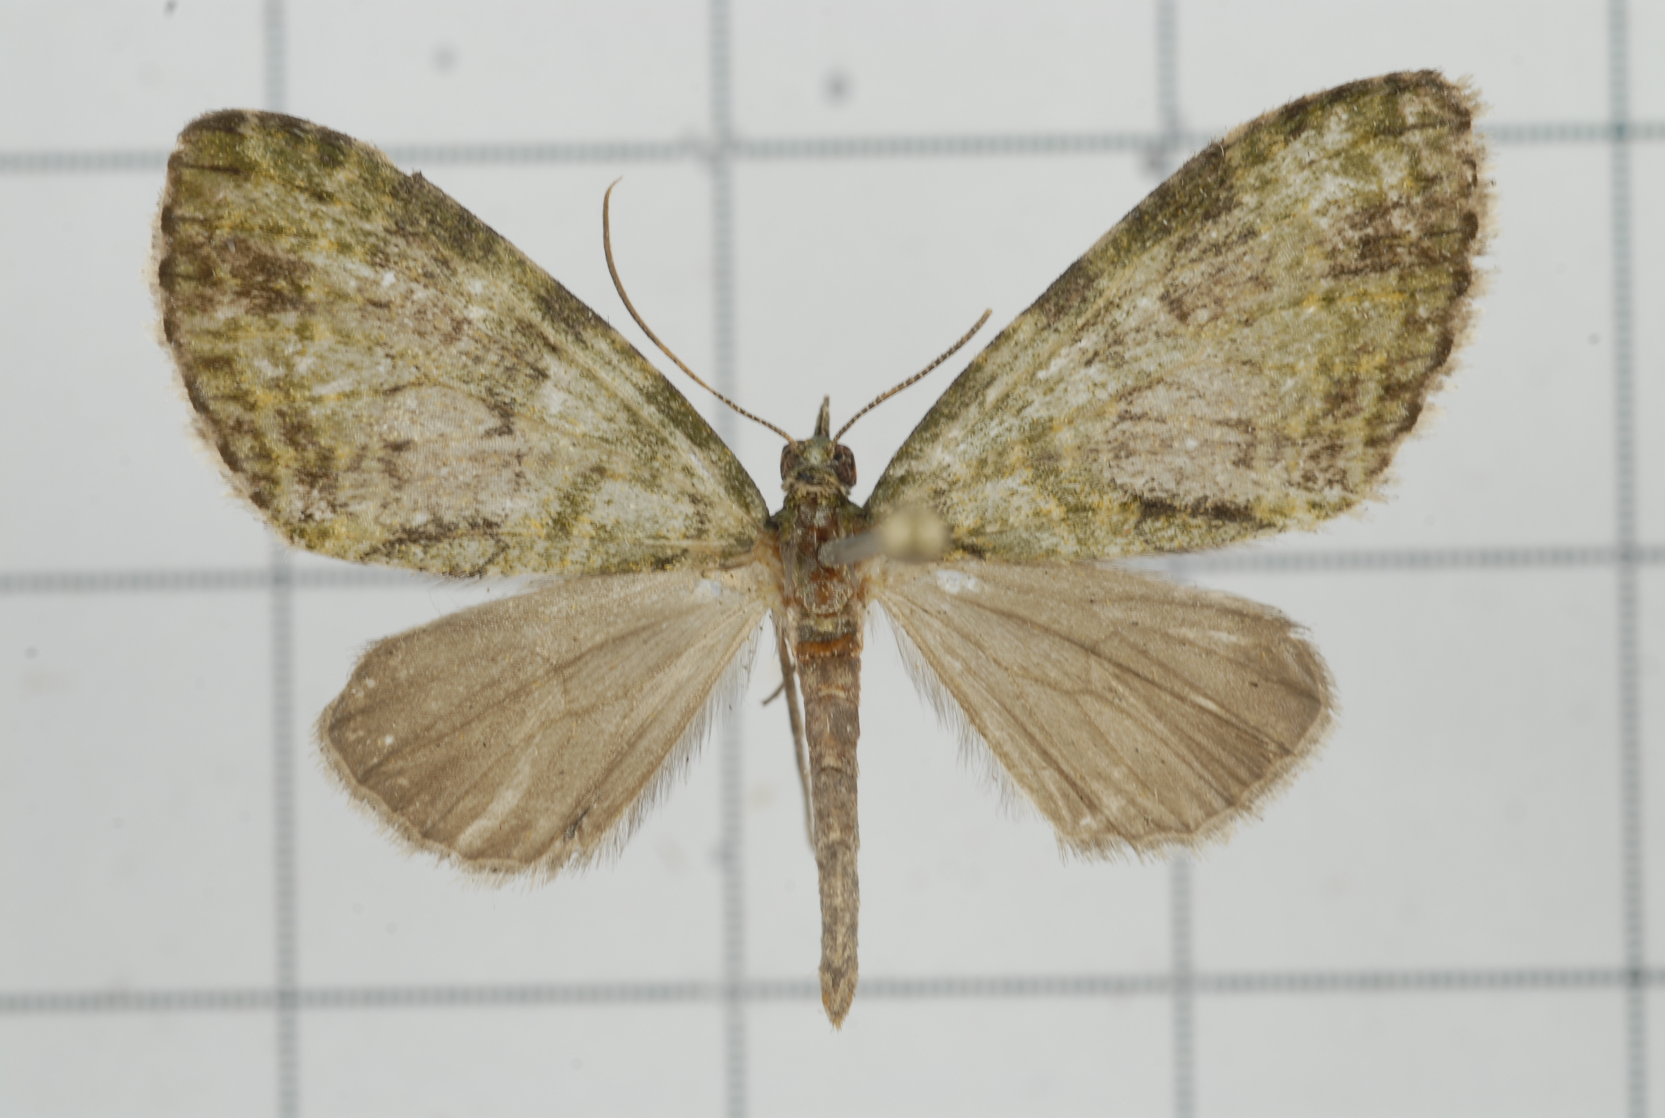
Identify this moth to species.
Hypocometa clauda
